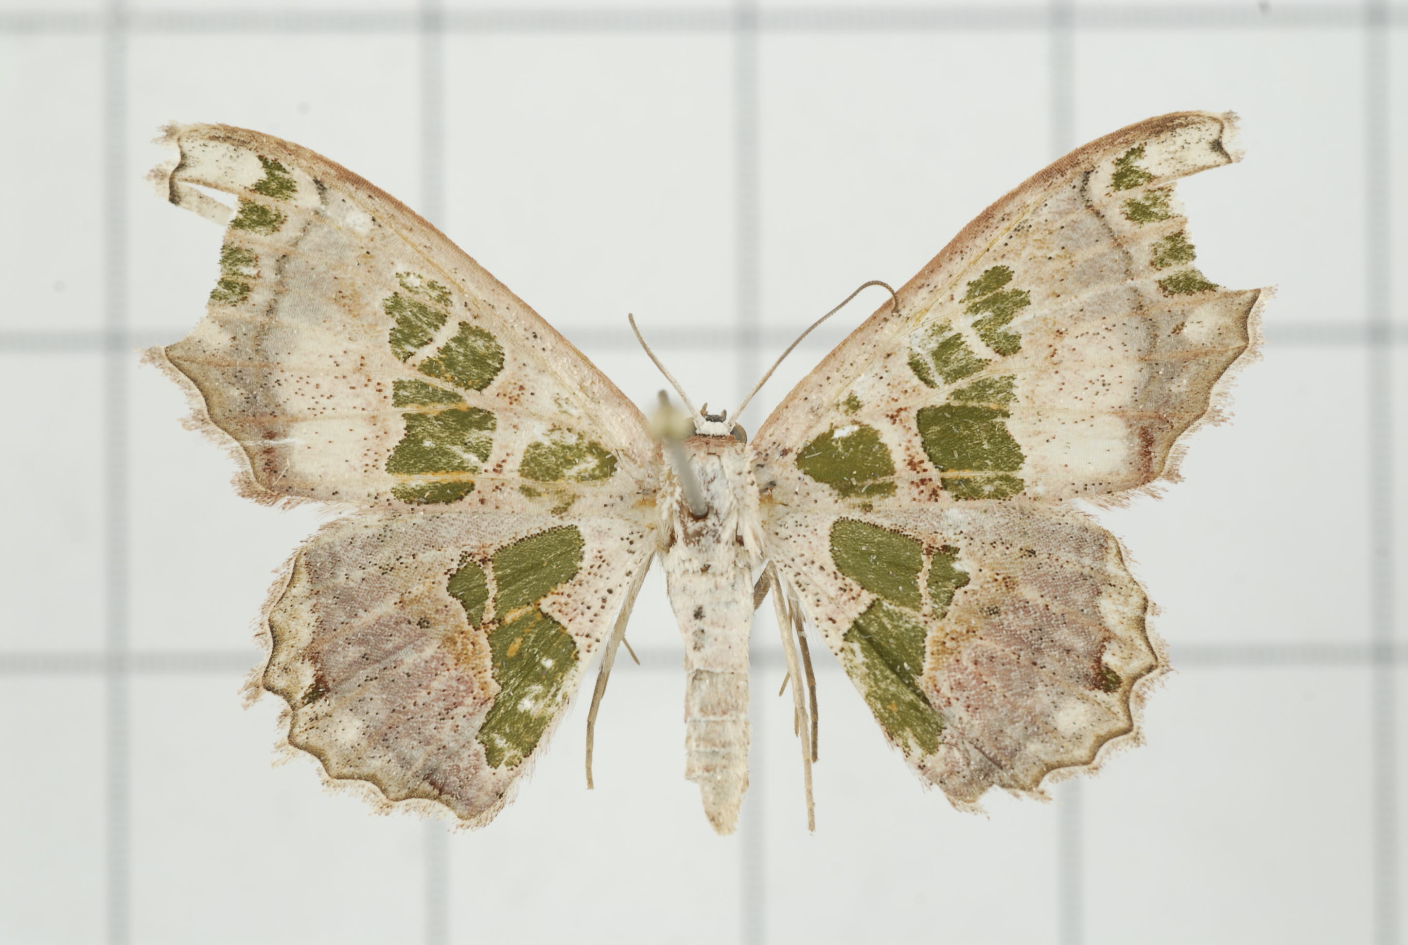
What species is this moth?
Antitrygodes divisaria perturbata
